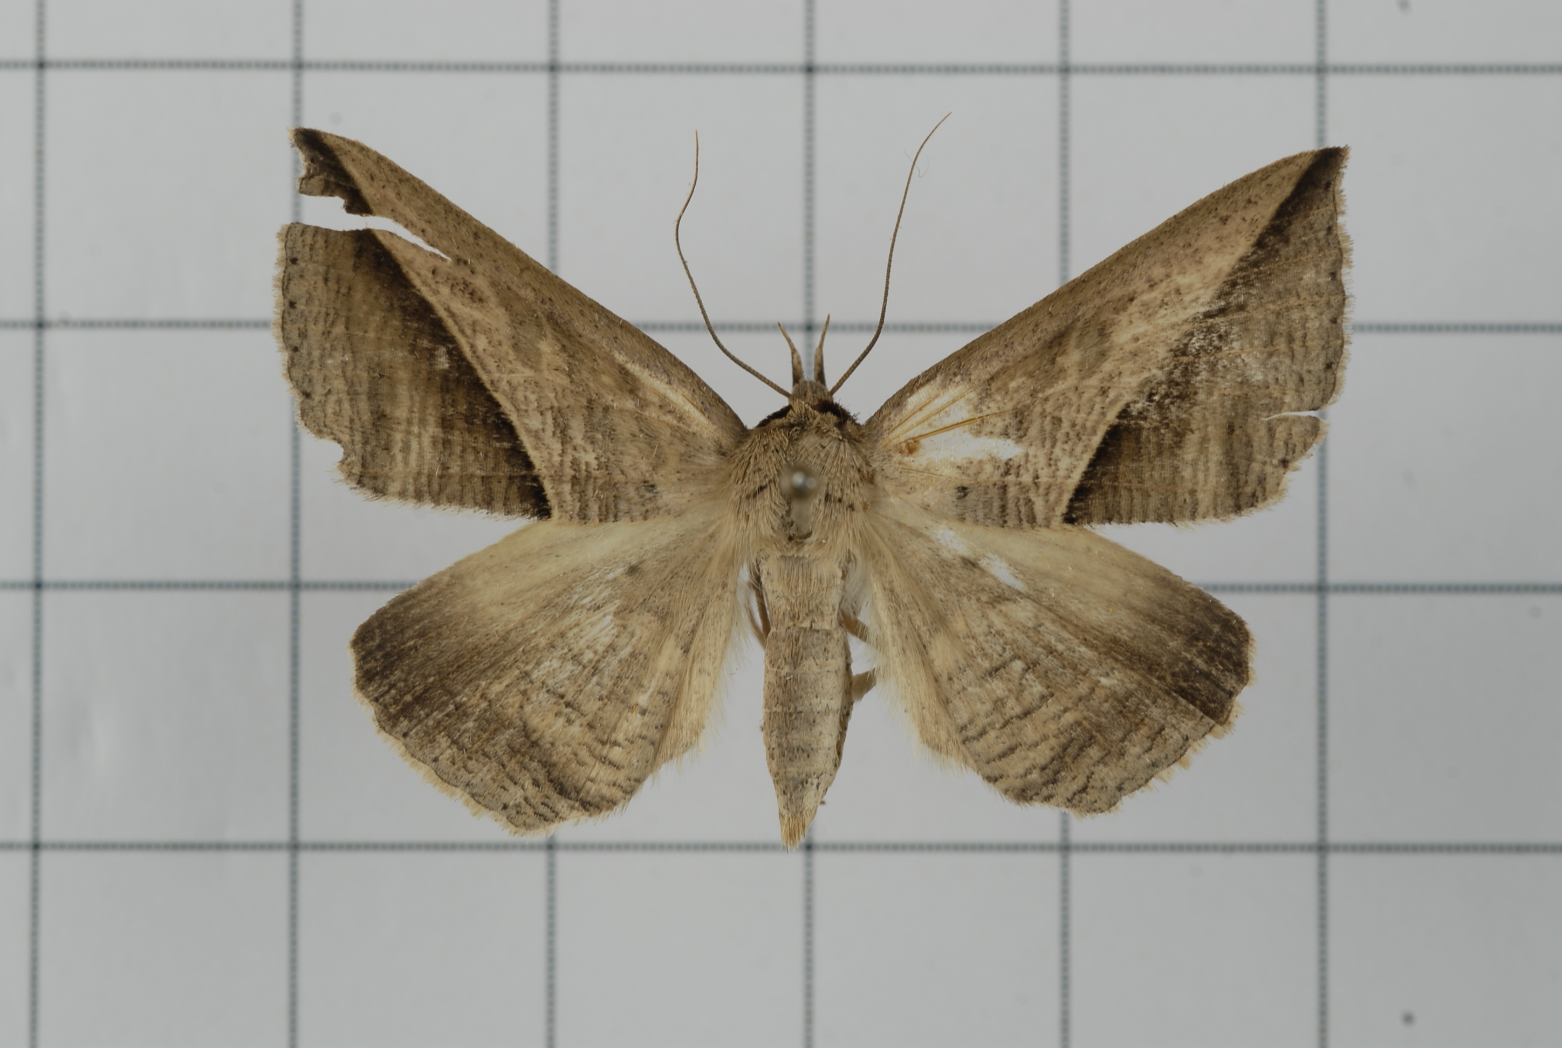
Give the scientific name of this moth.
Dierna strigata
